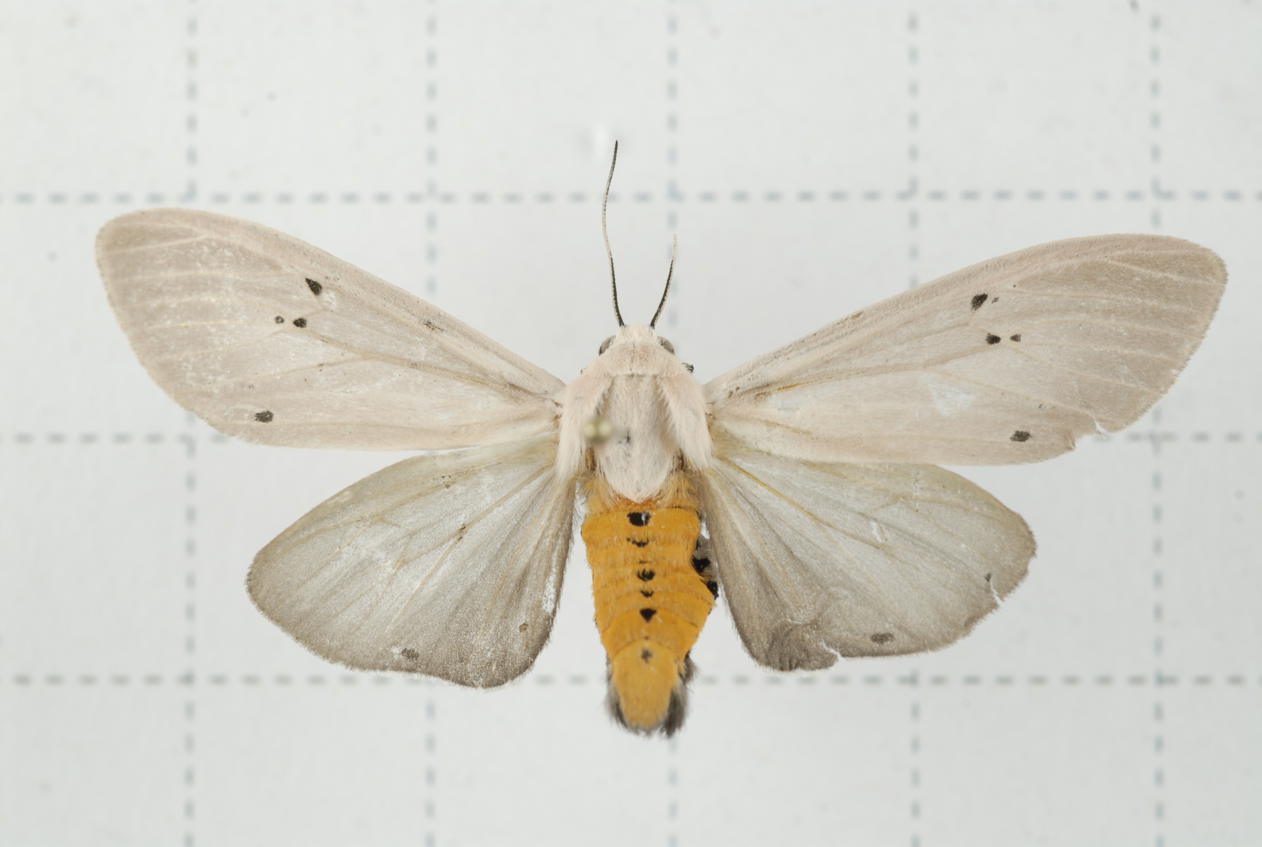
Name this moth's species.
Creatonotos transiens koni
